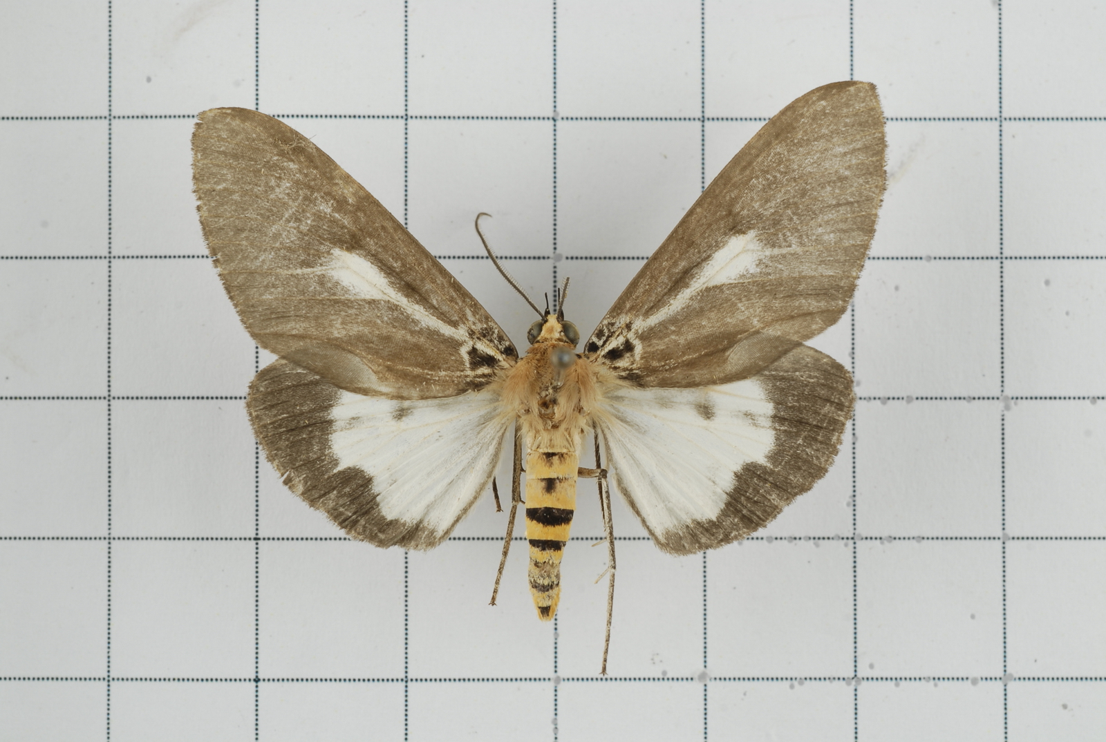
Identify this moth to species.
Asota heliconia zebrina
